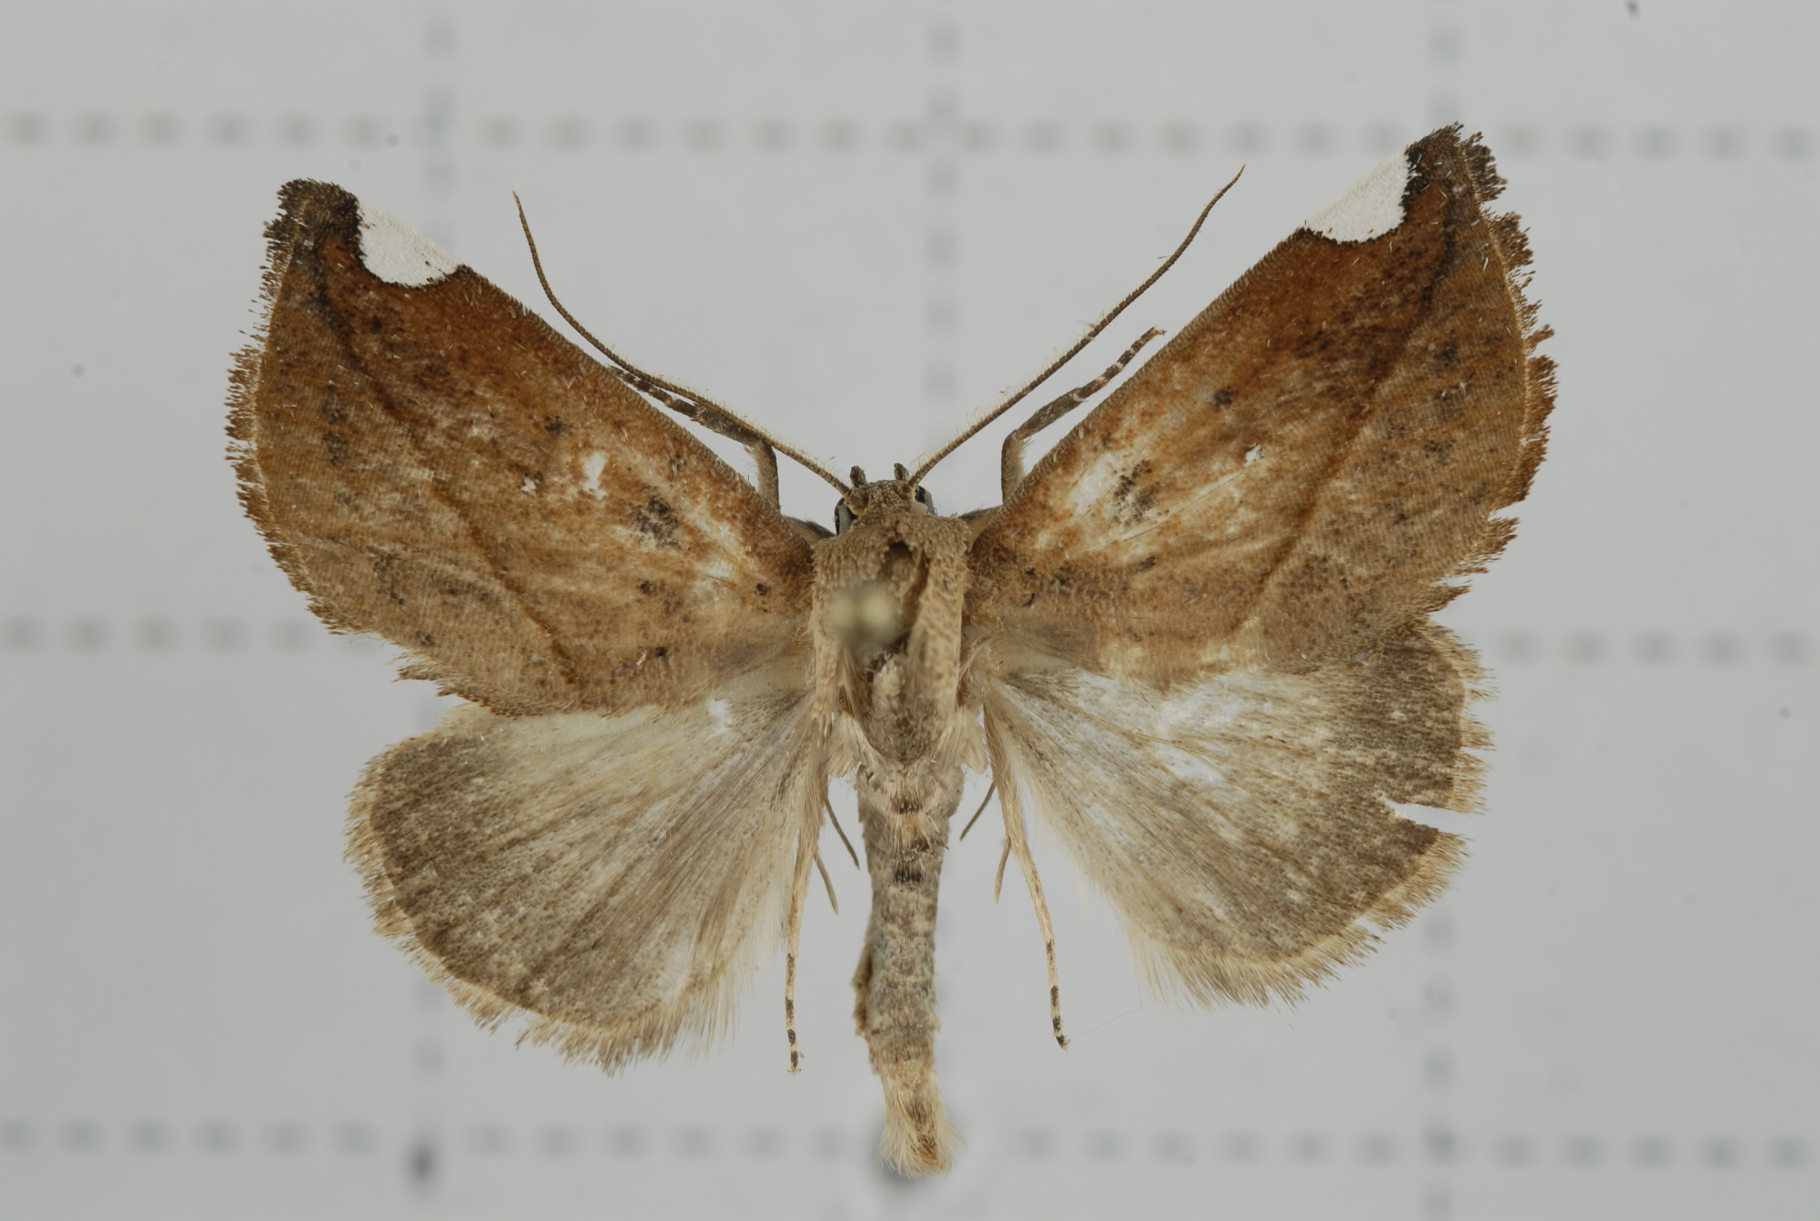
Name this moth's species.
Negeta contrariata
